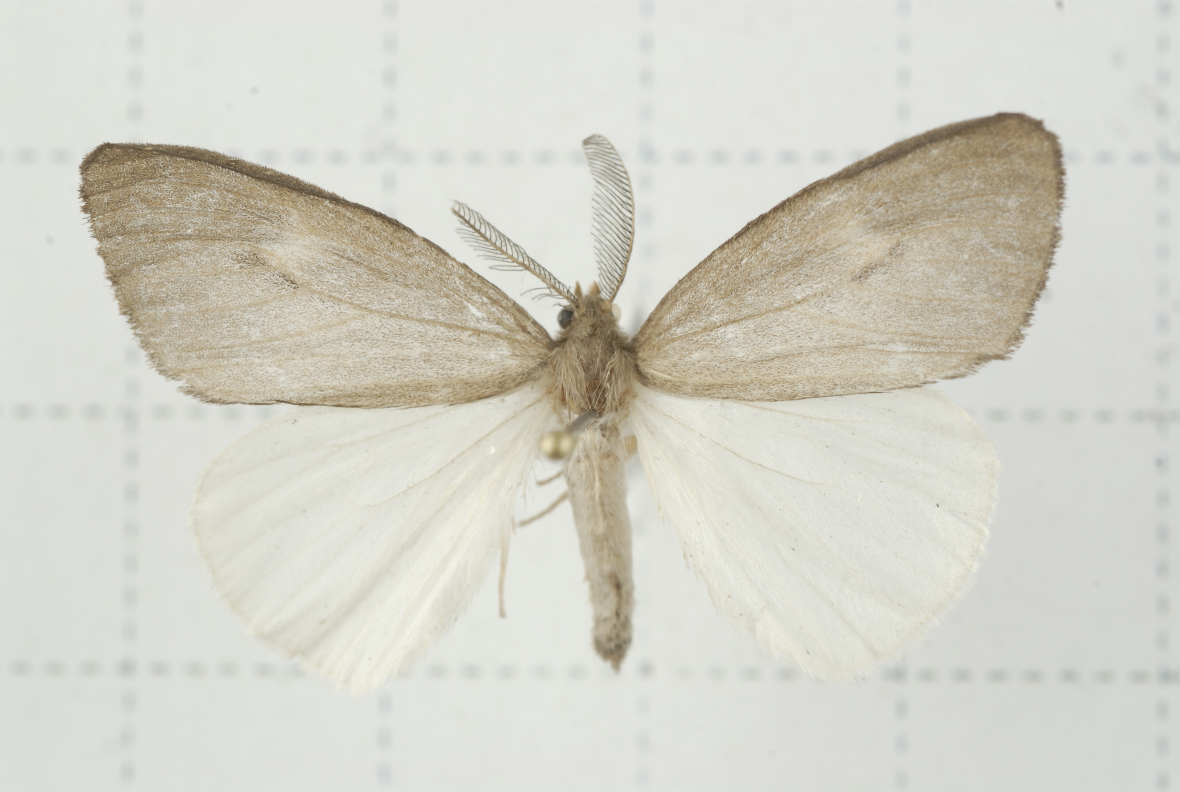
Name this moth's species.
Pantana ochripalpis
